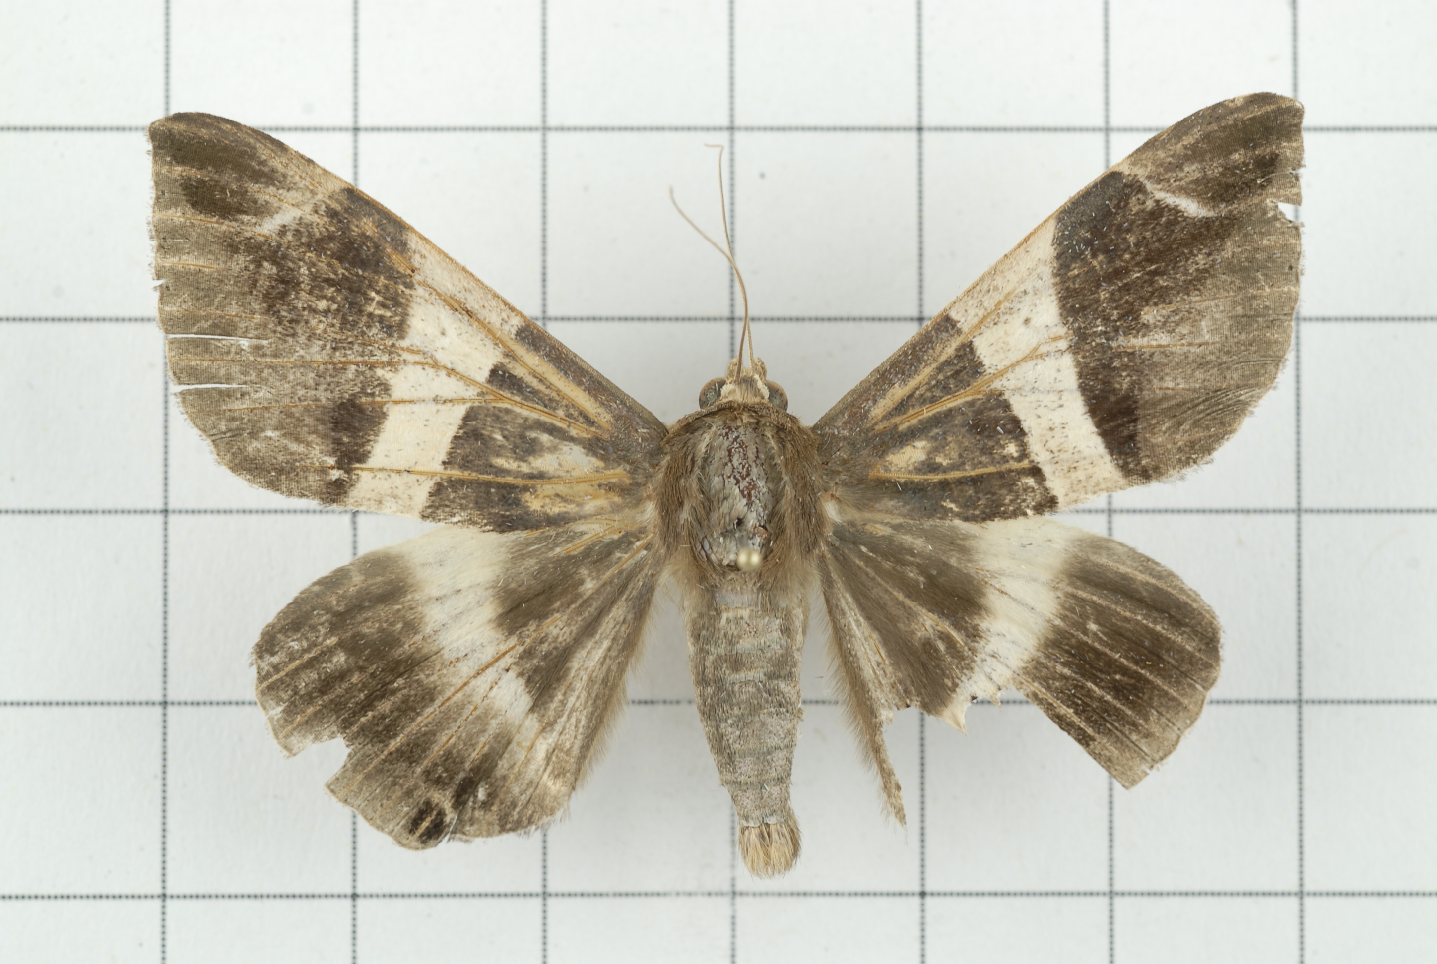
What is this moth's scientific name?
Bastilla praetermissa
